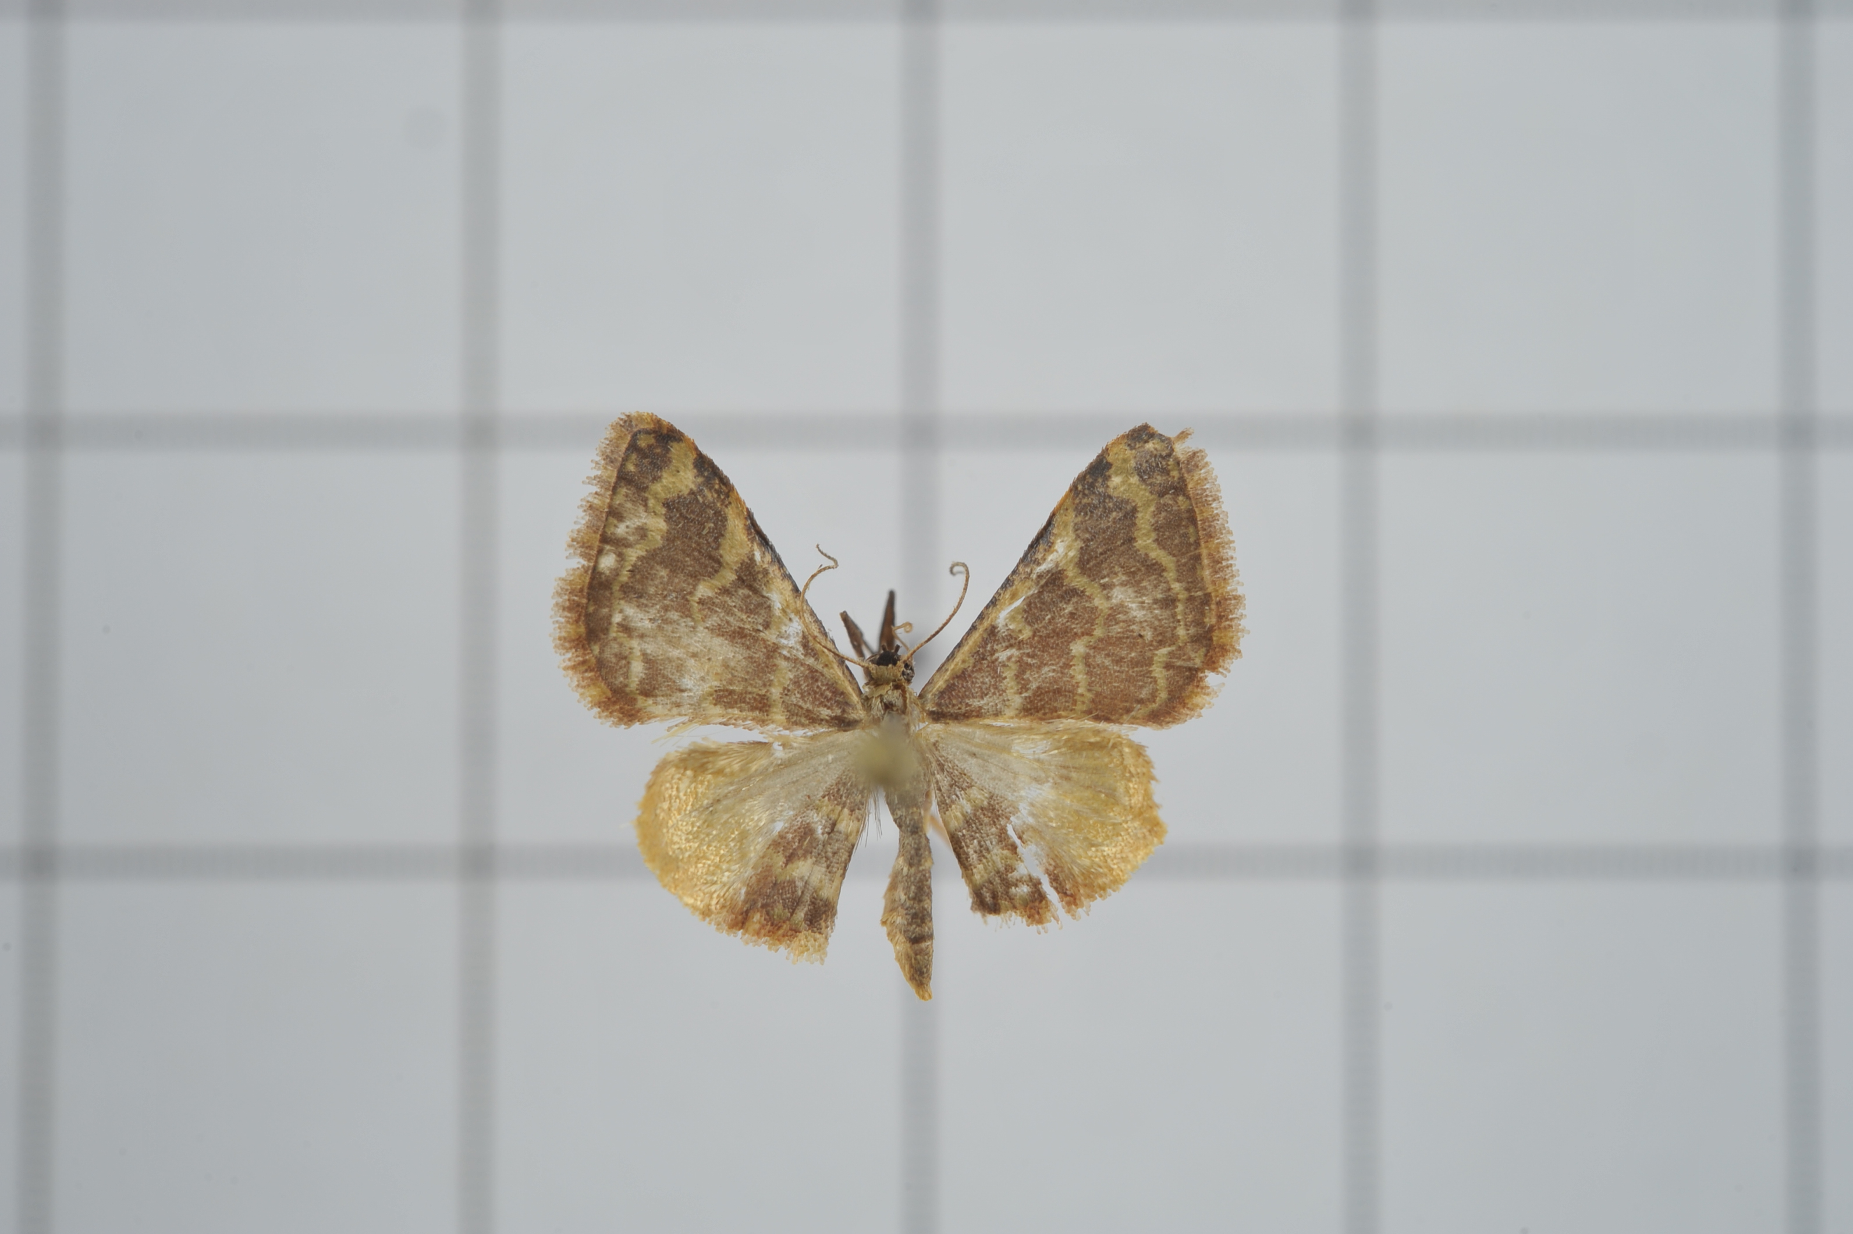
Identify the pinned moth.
Lophophleps purpurea
